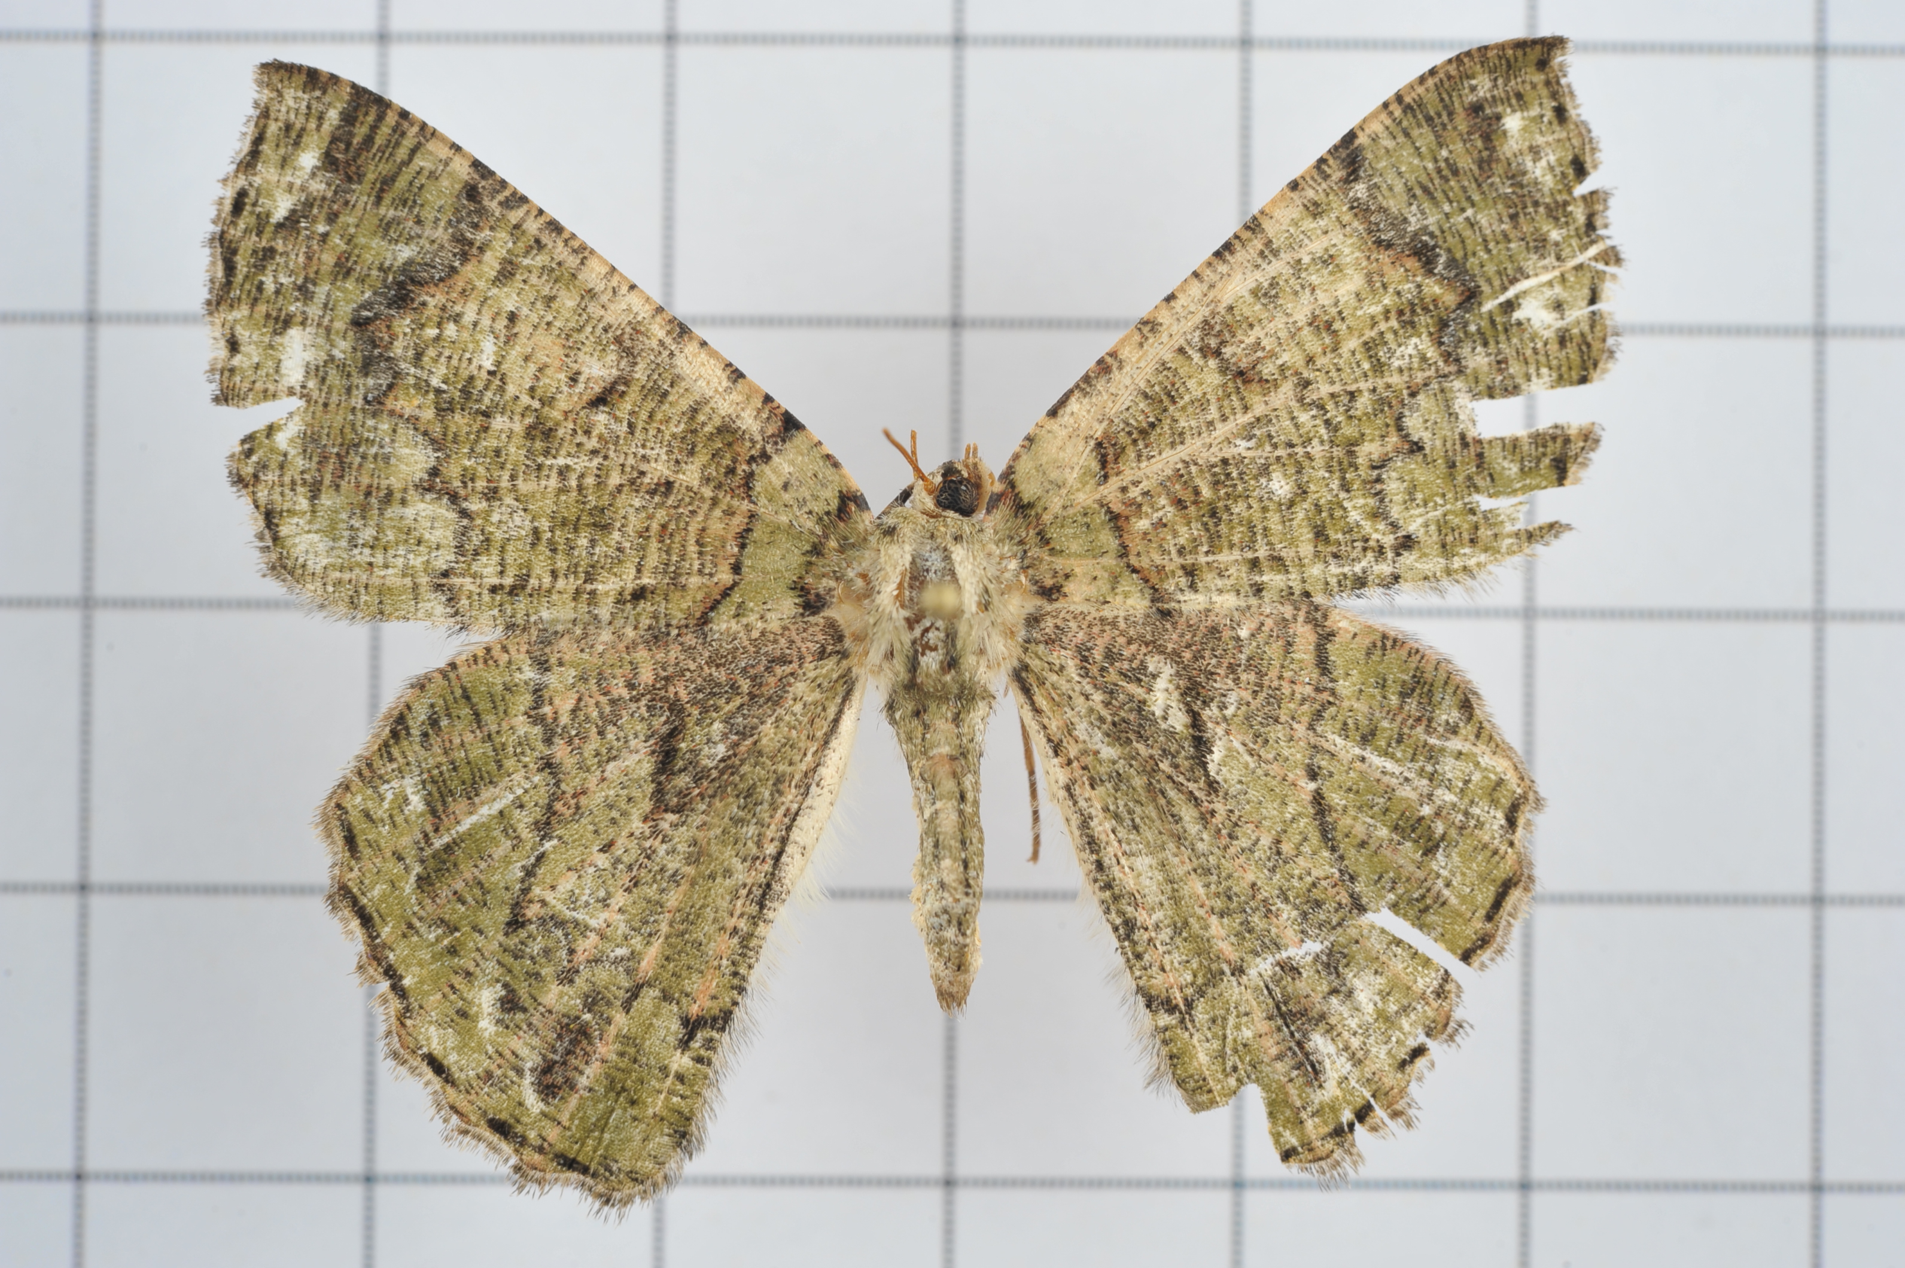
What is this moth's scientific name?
Lophophelma taiwana
